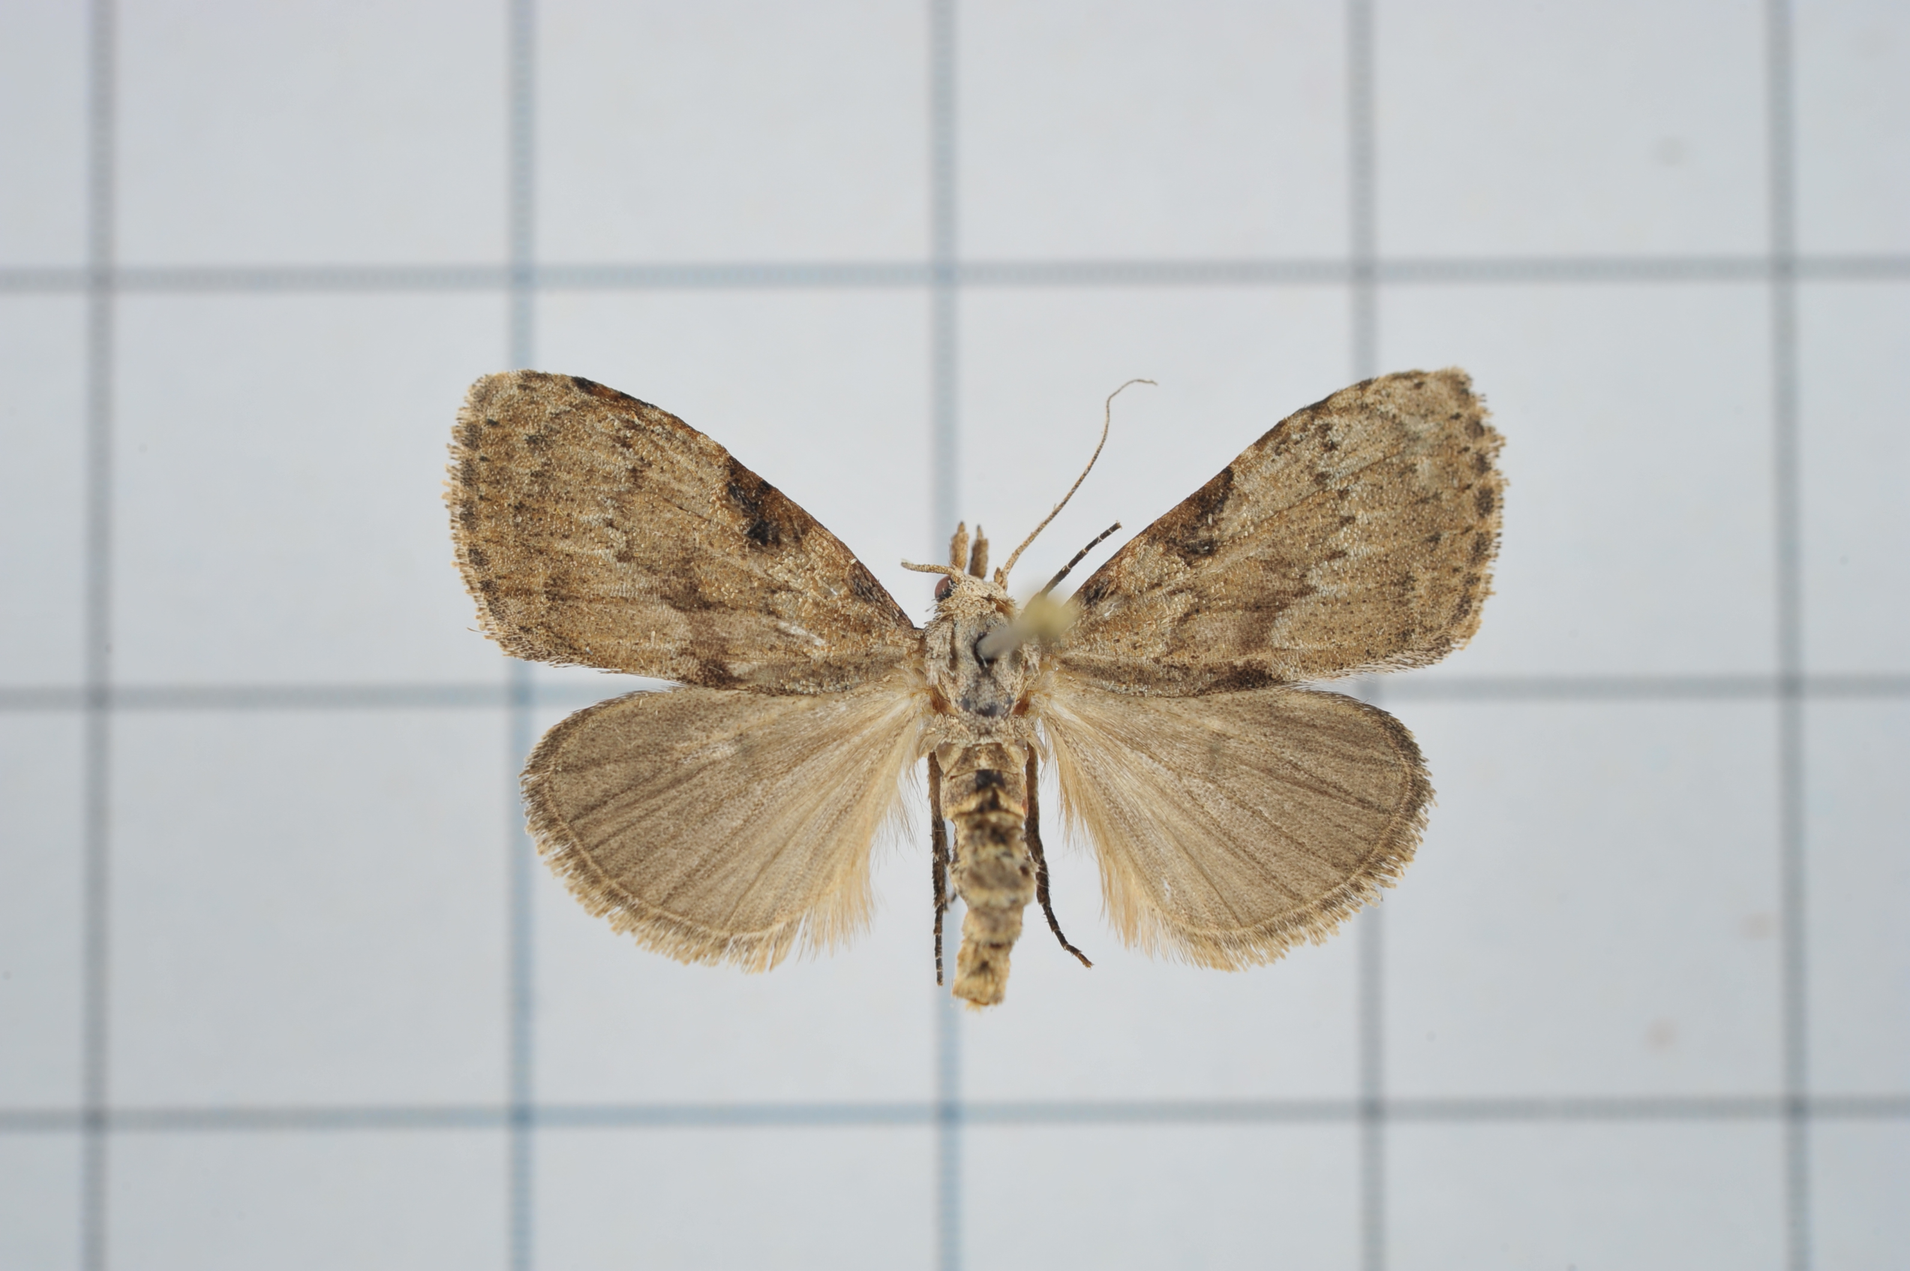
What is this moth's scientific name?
Meganola major takasago
